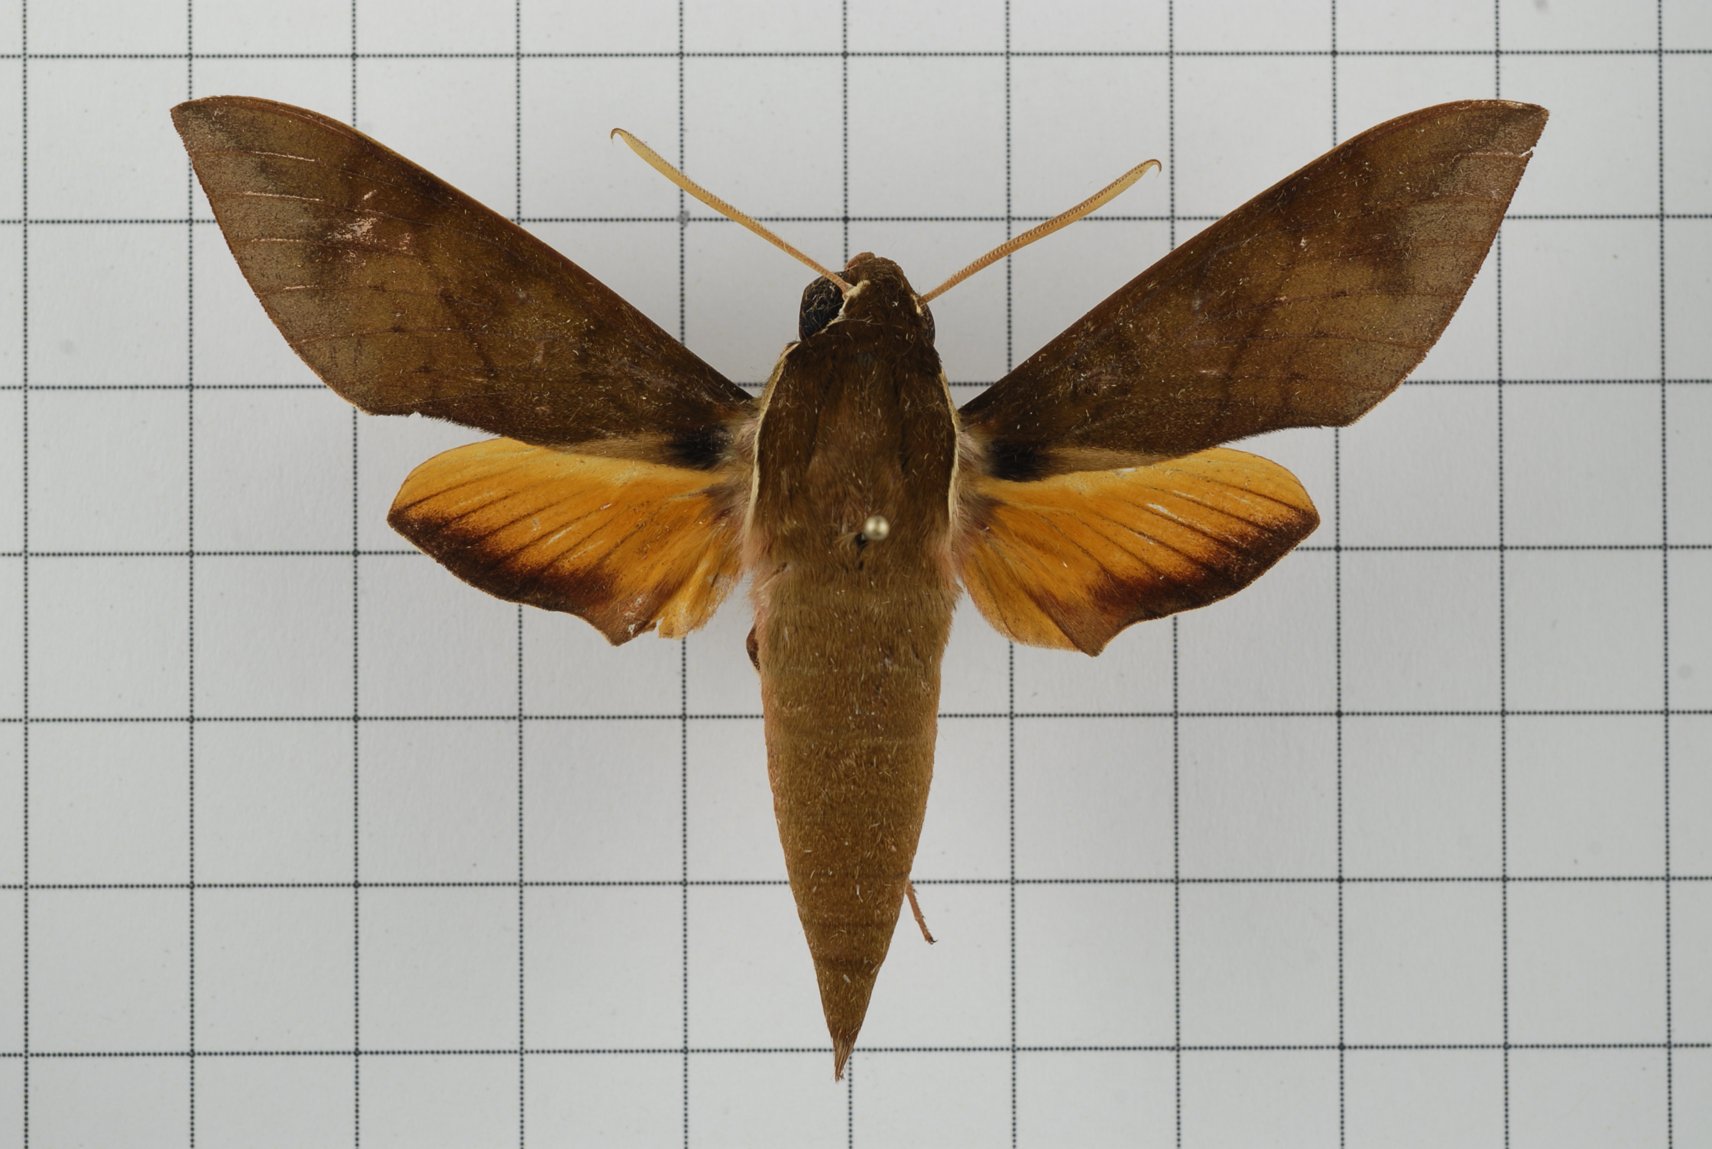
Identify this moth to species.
Gnathothlibus erotus
